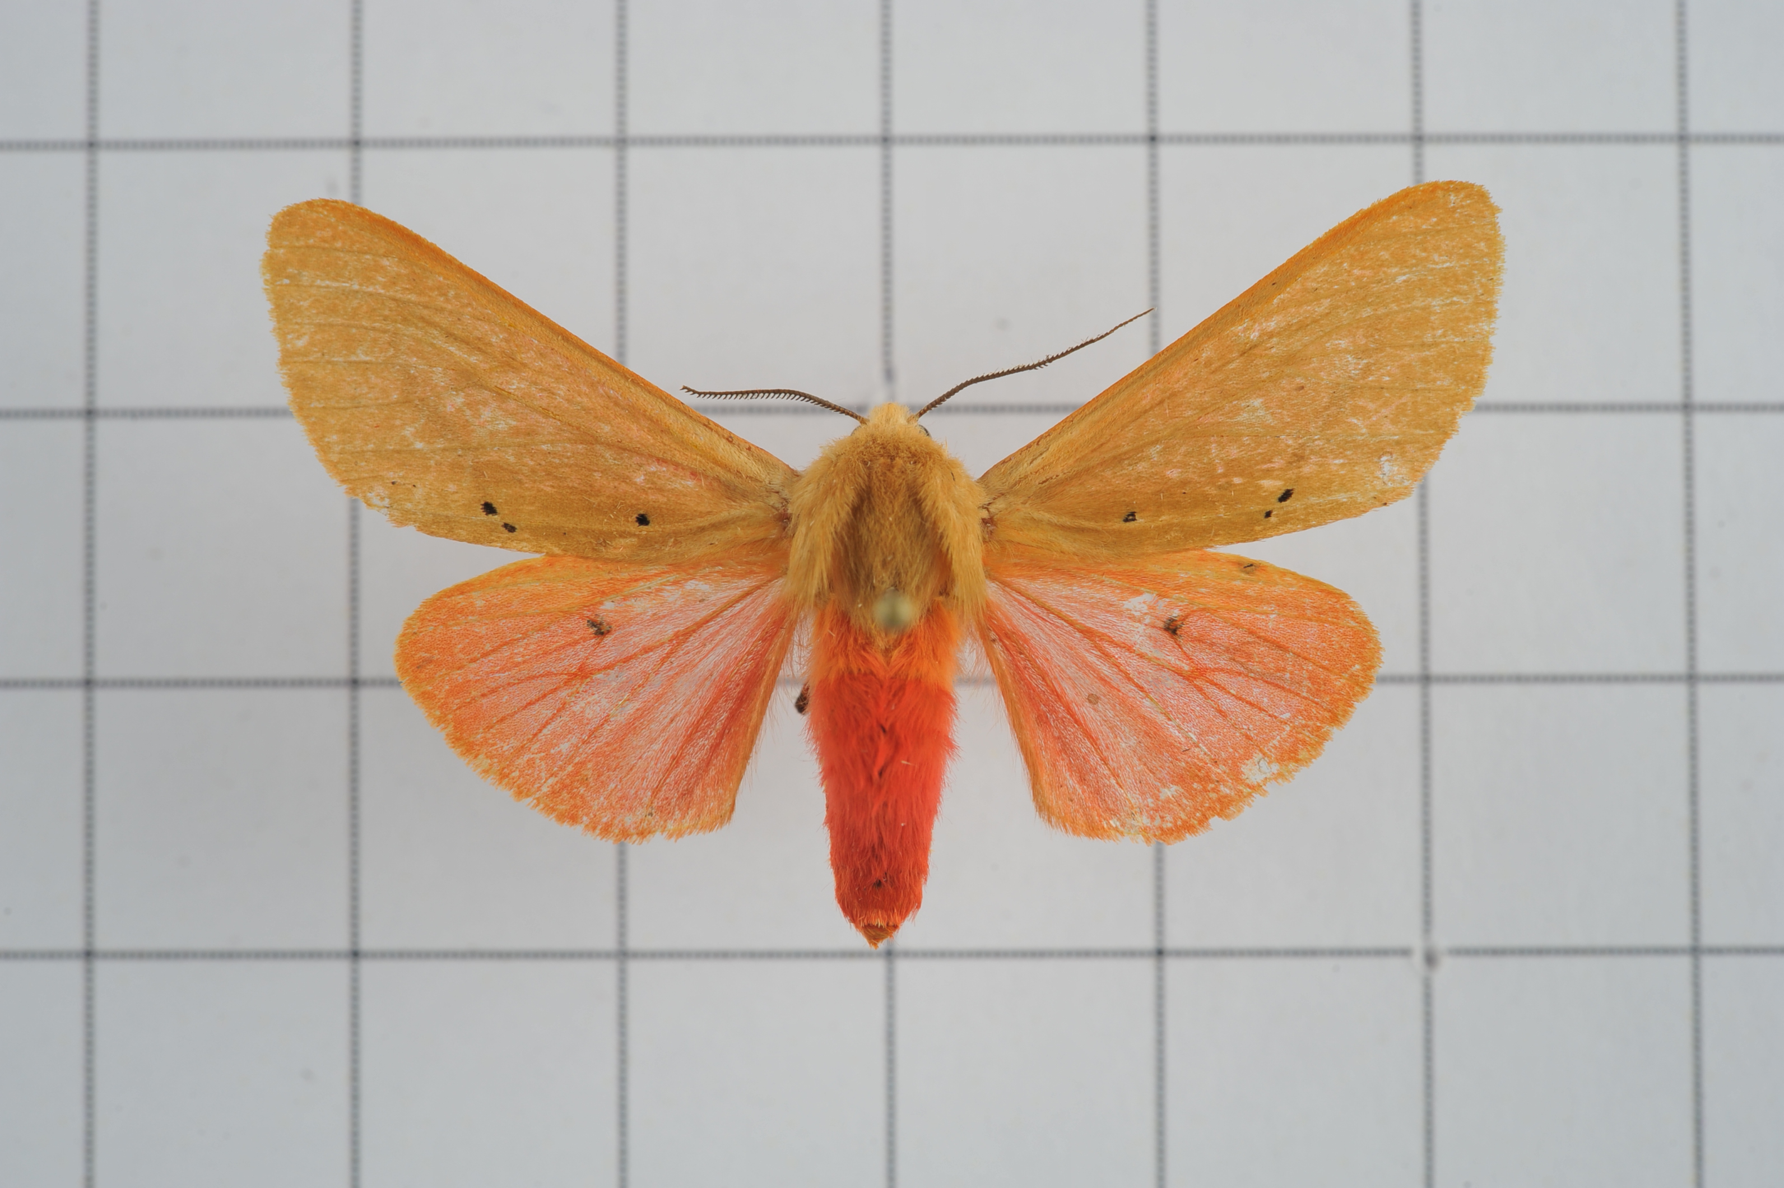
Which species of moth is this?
Spilarctia wilemani
